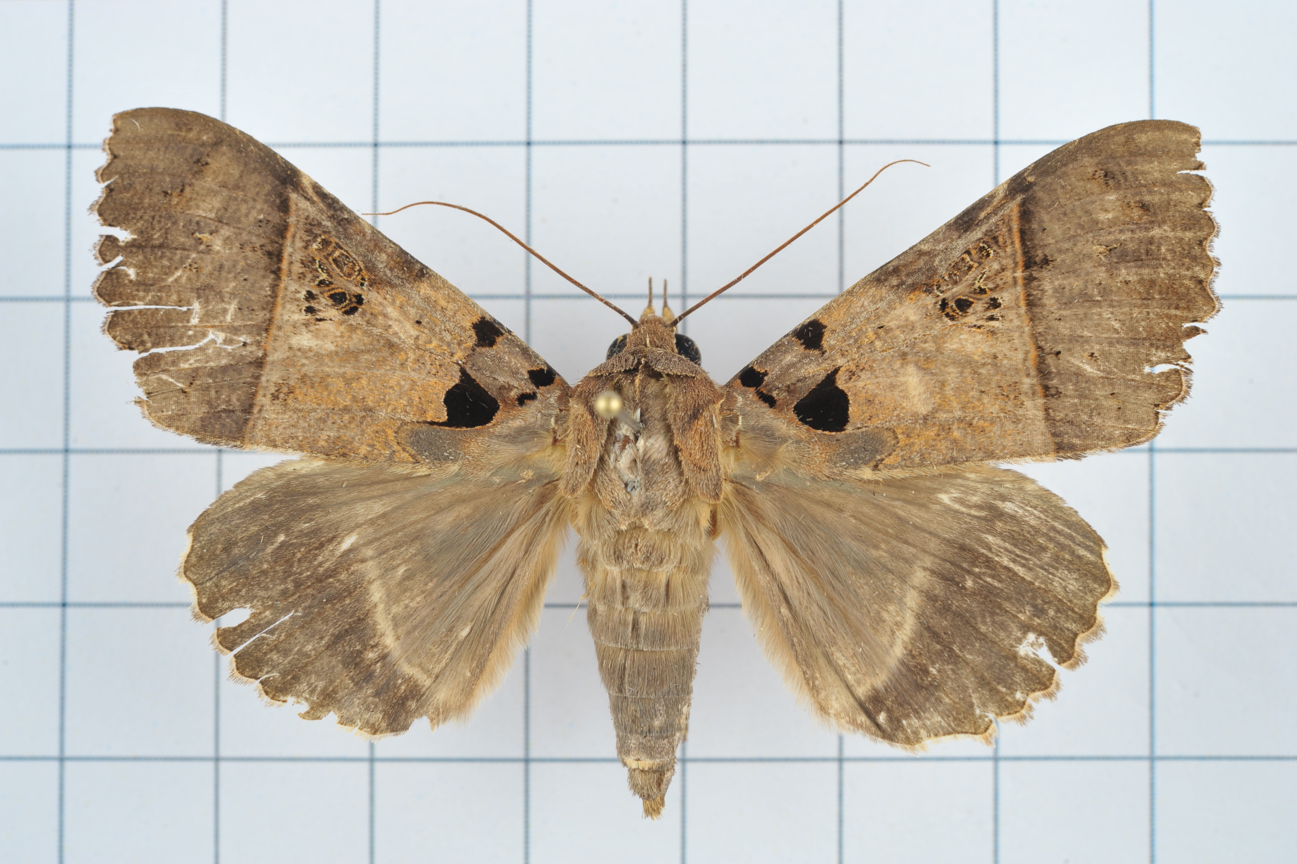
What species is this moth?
Serrodes campana
